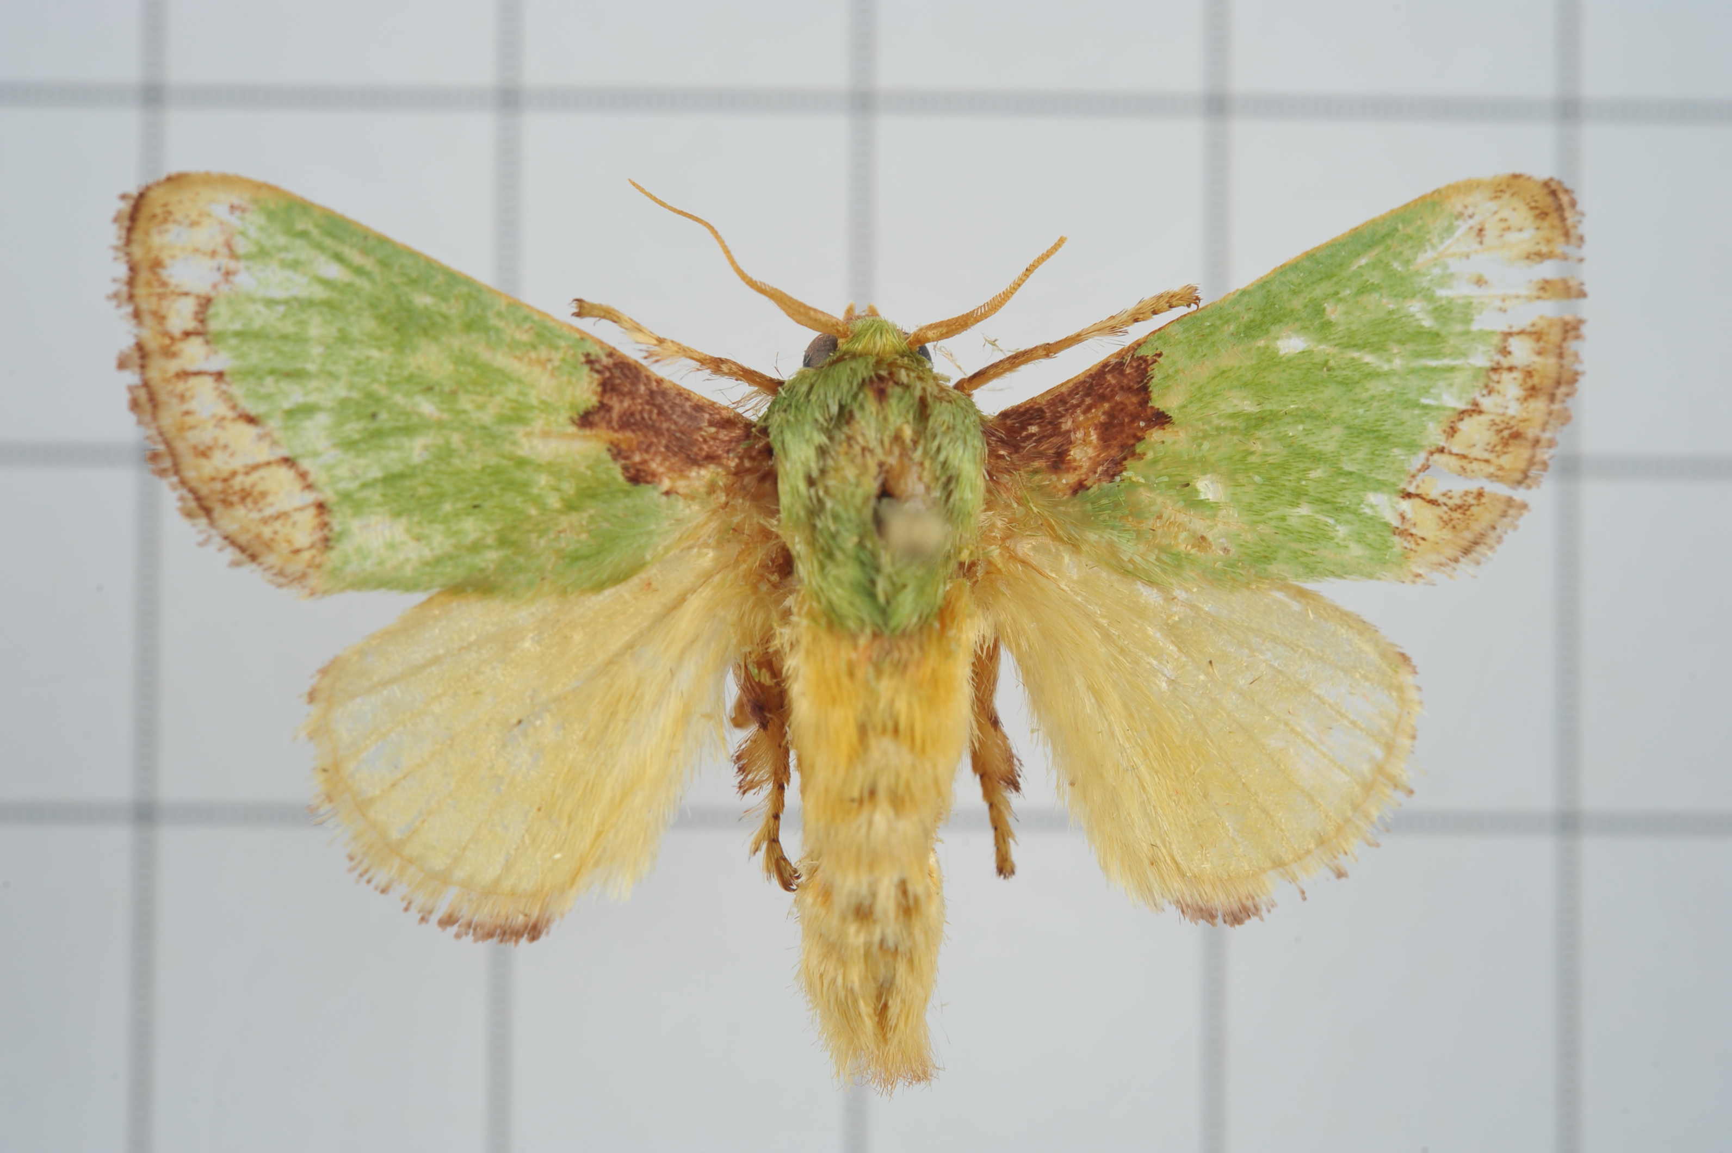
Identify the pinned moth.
Parasa consocia
